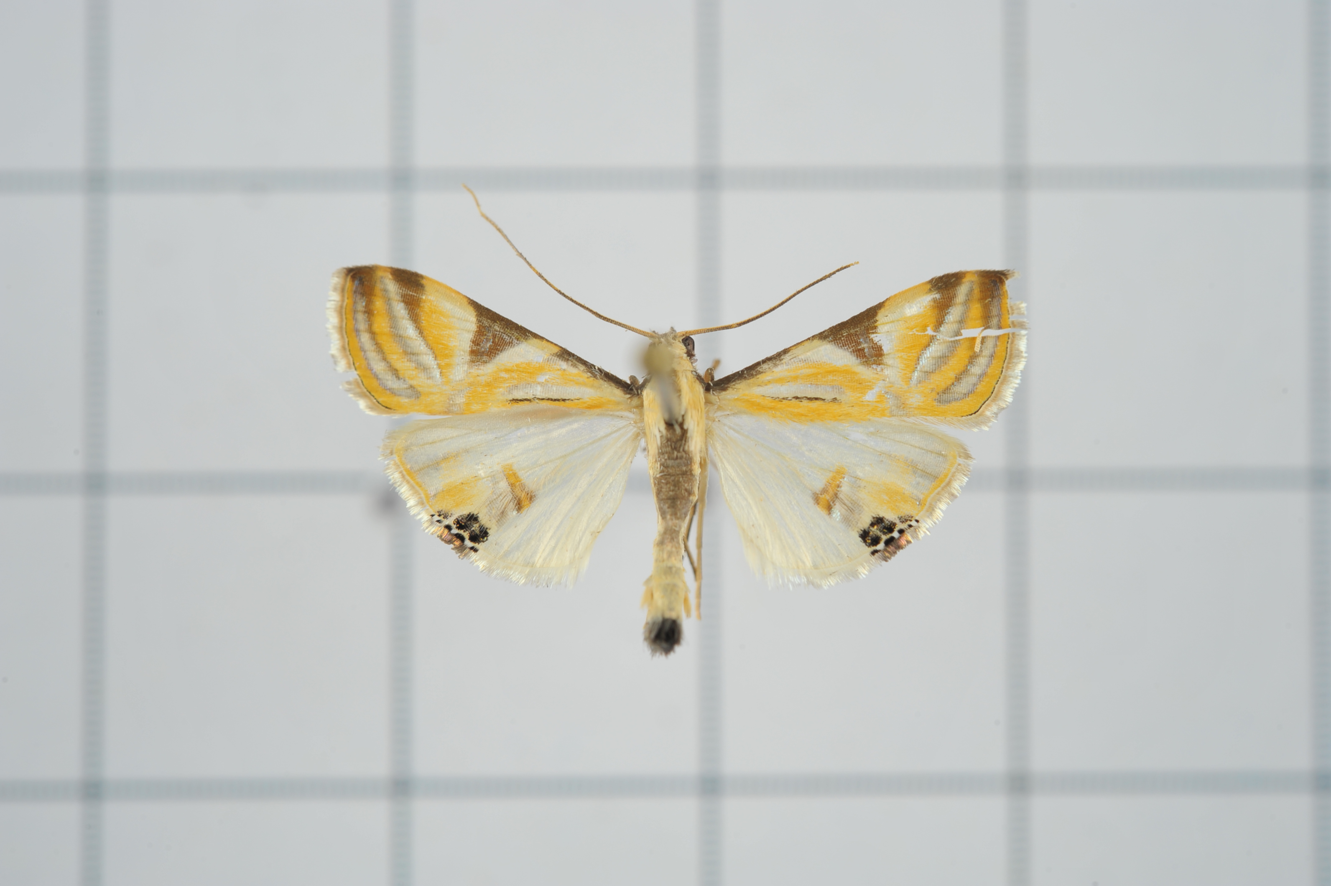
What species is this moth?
Talanga sexpunctalis
